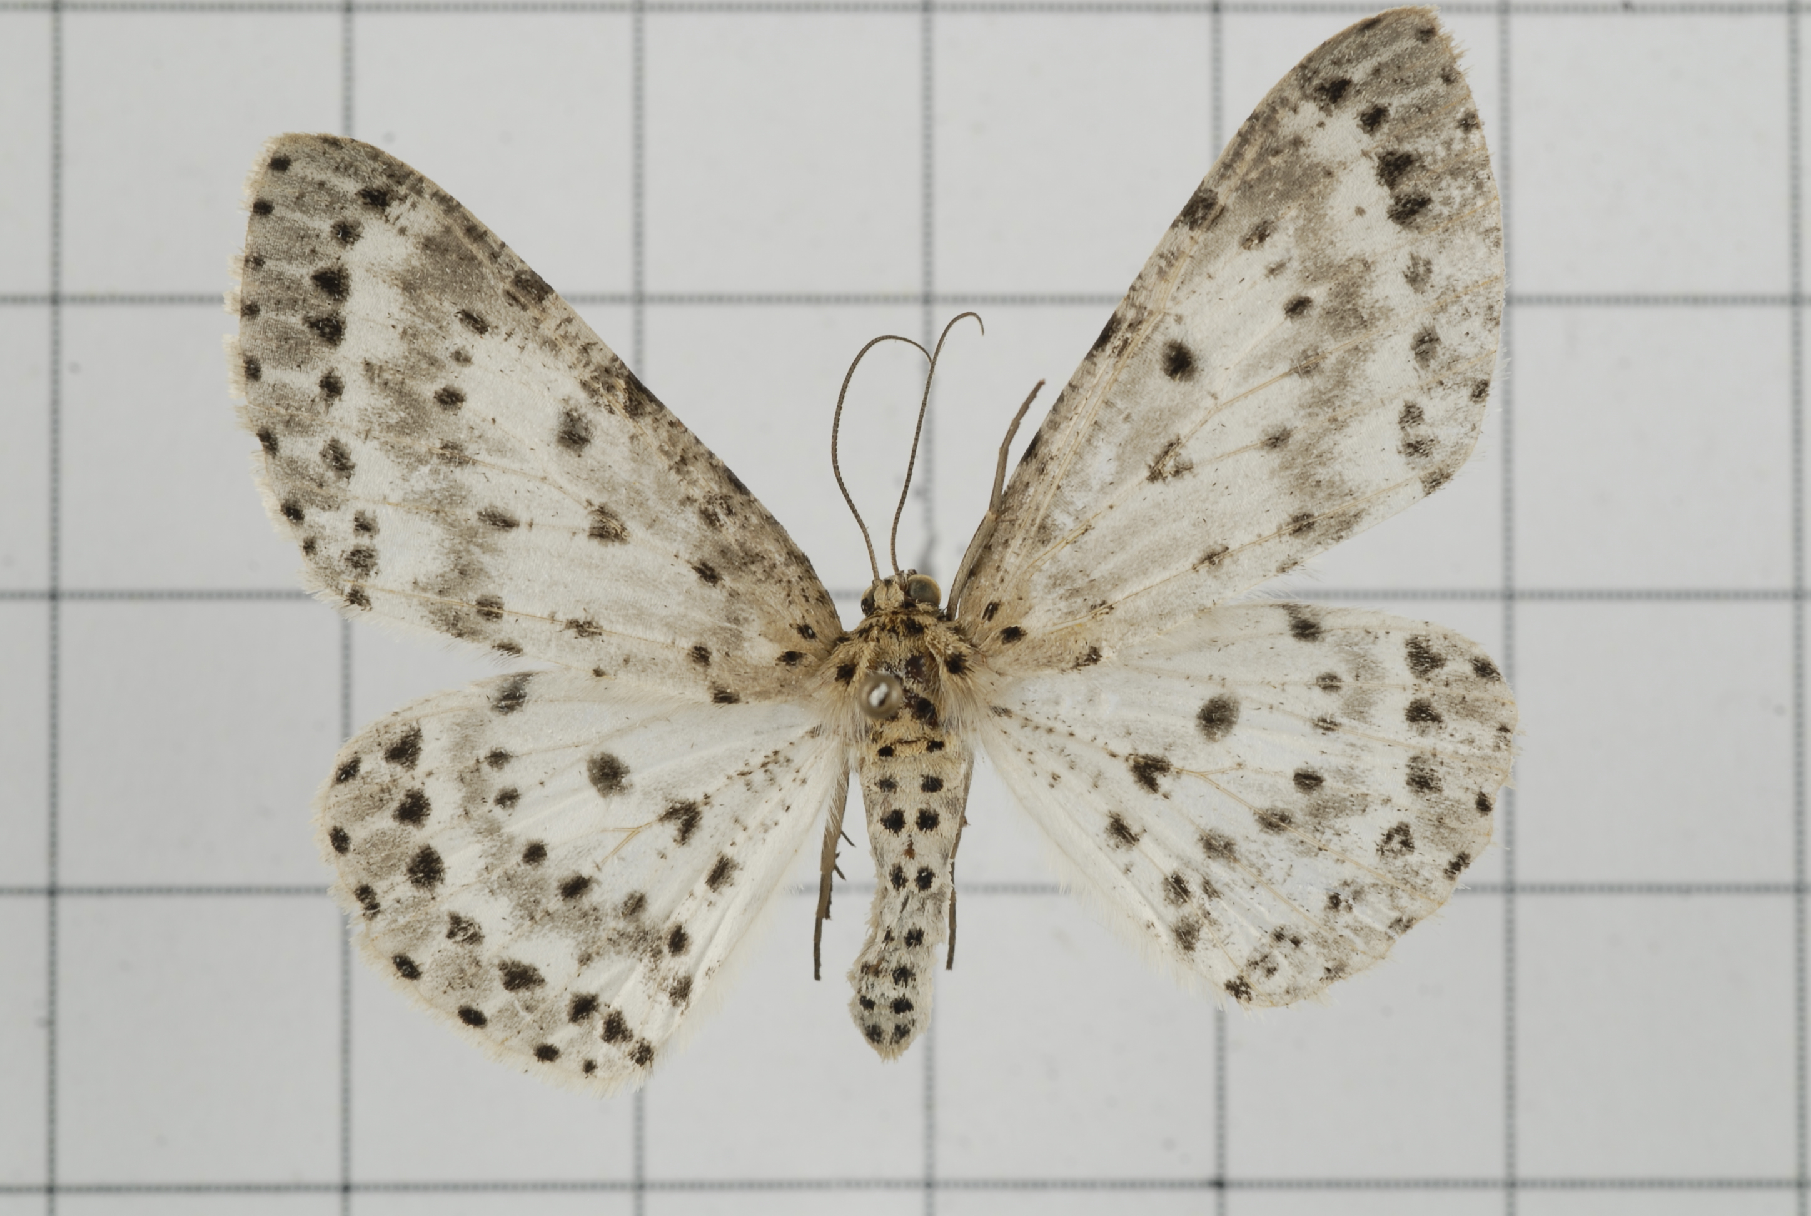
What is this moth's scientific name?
Percnia suffusa
